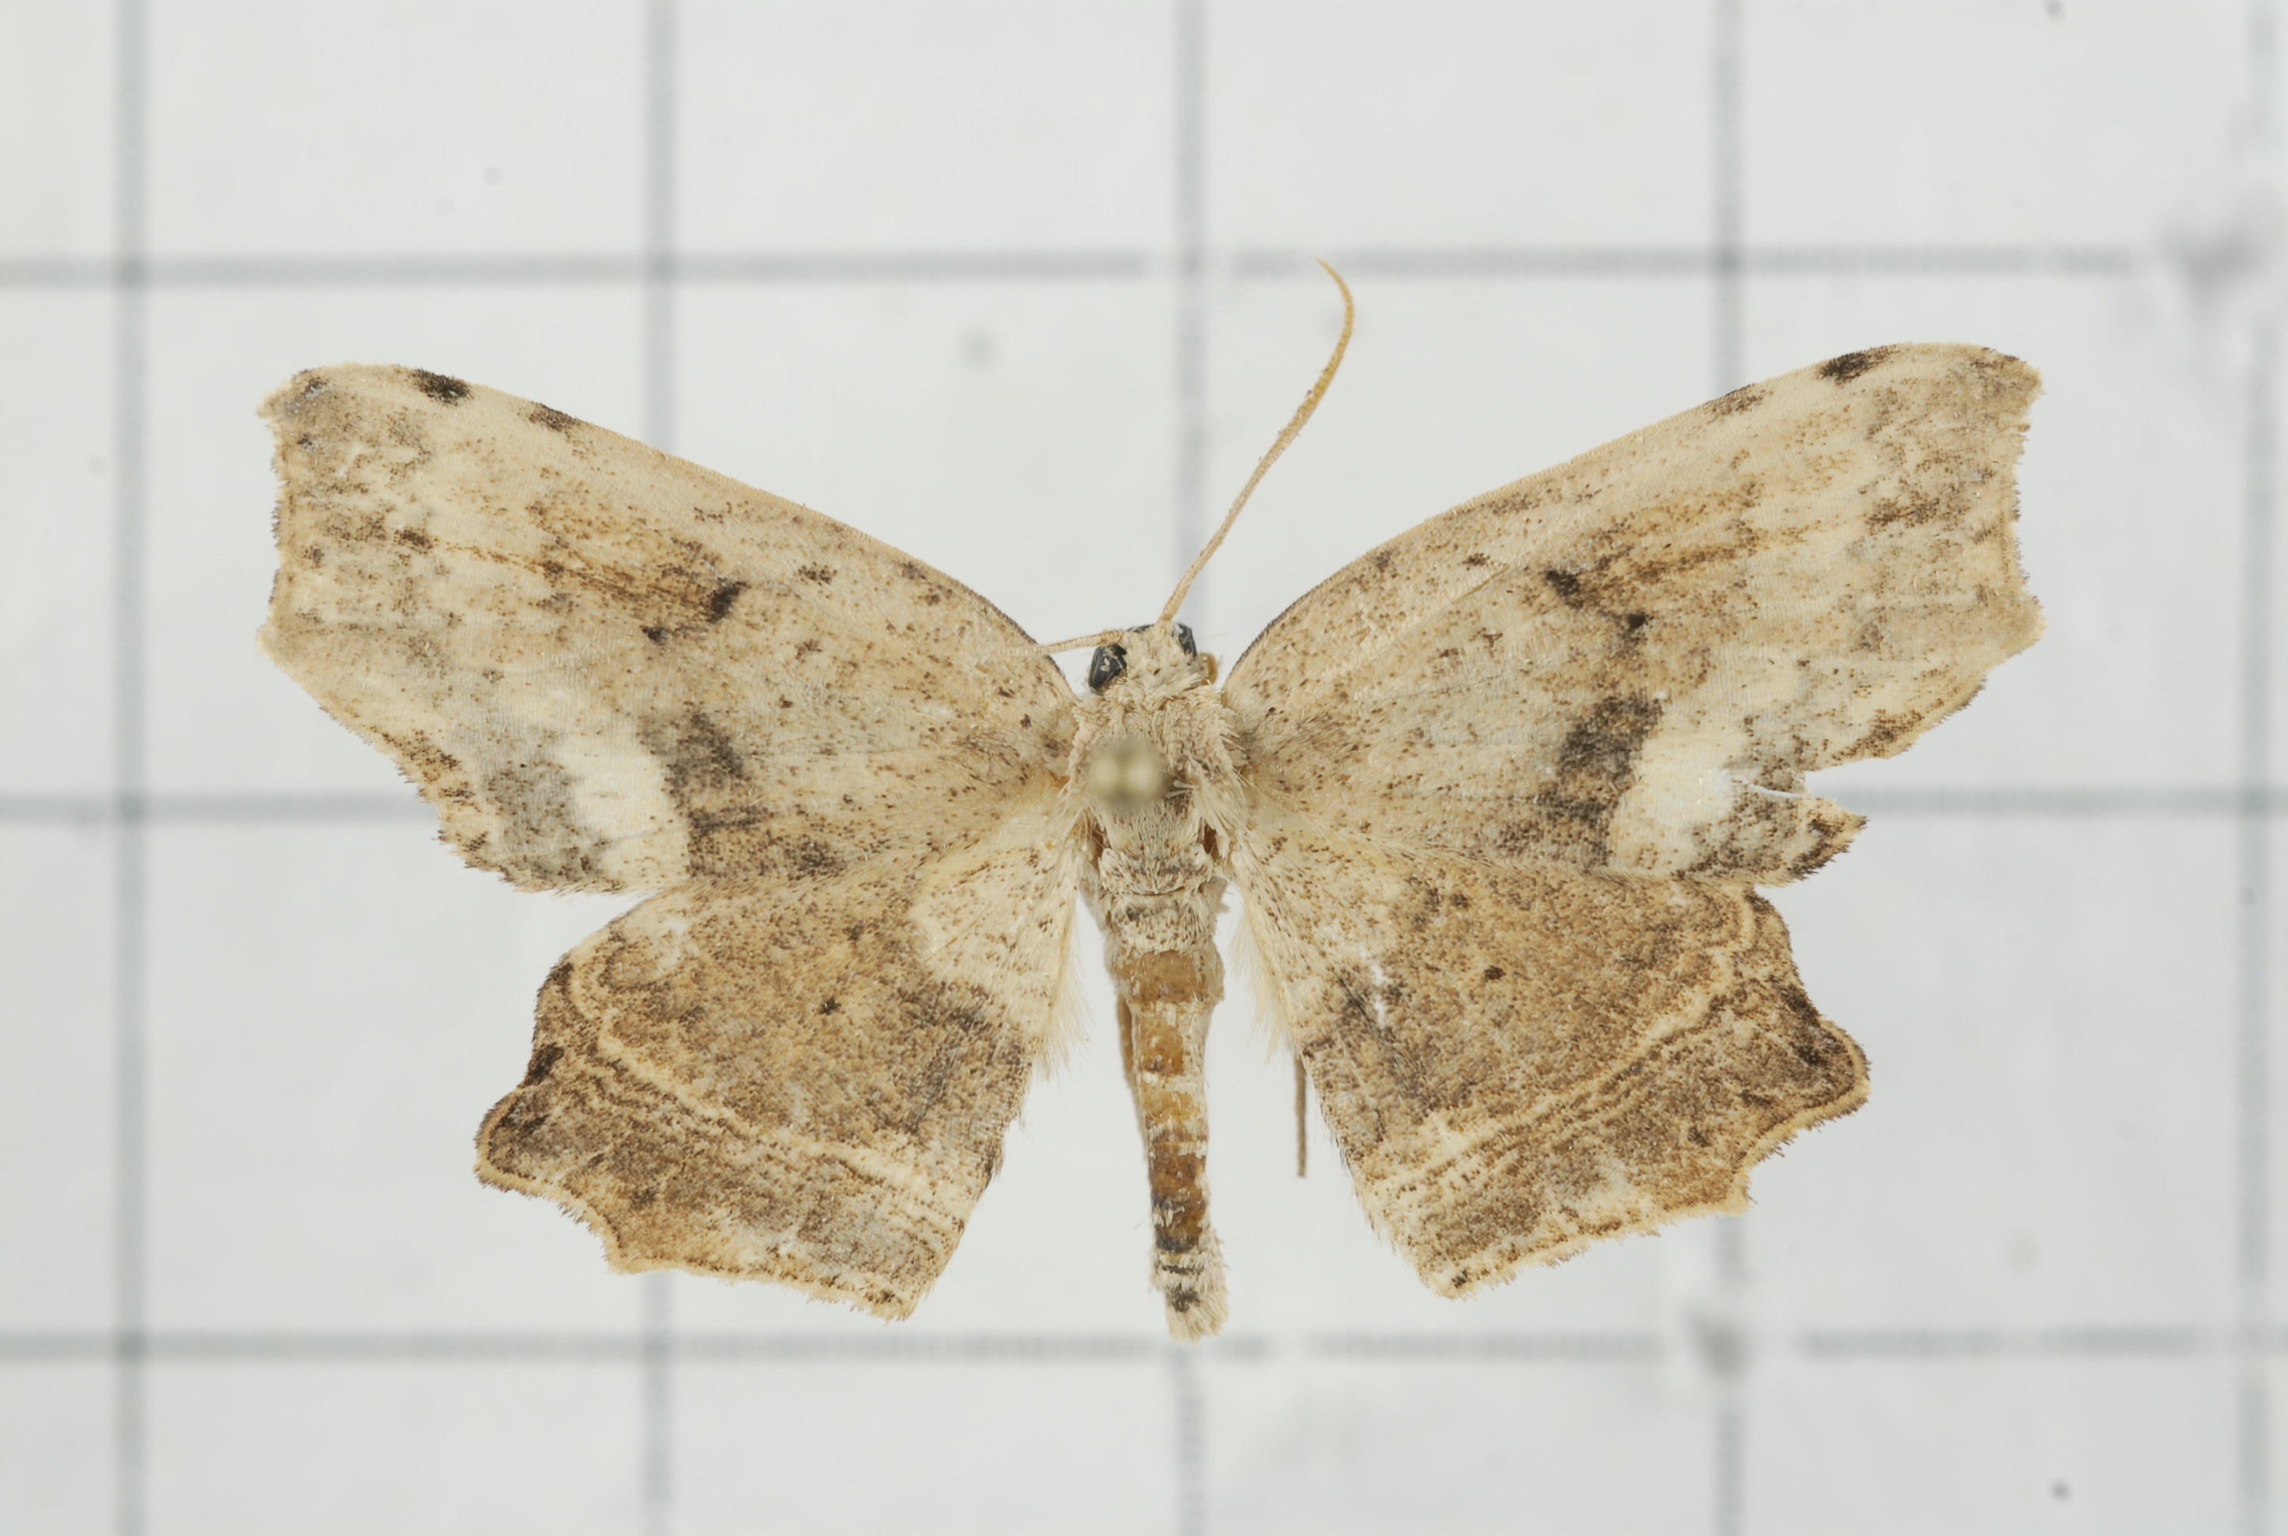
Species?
Phalacra strigata insulicola
